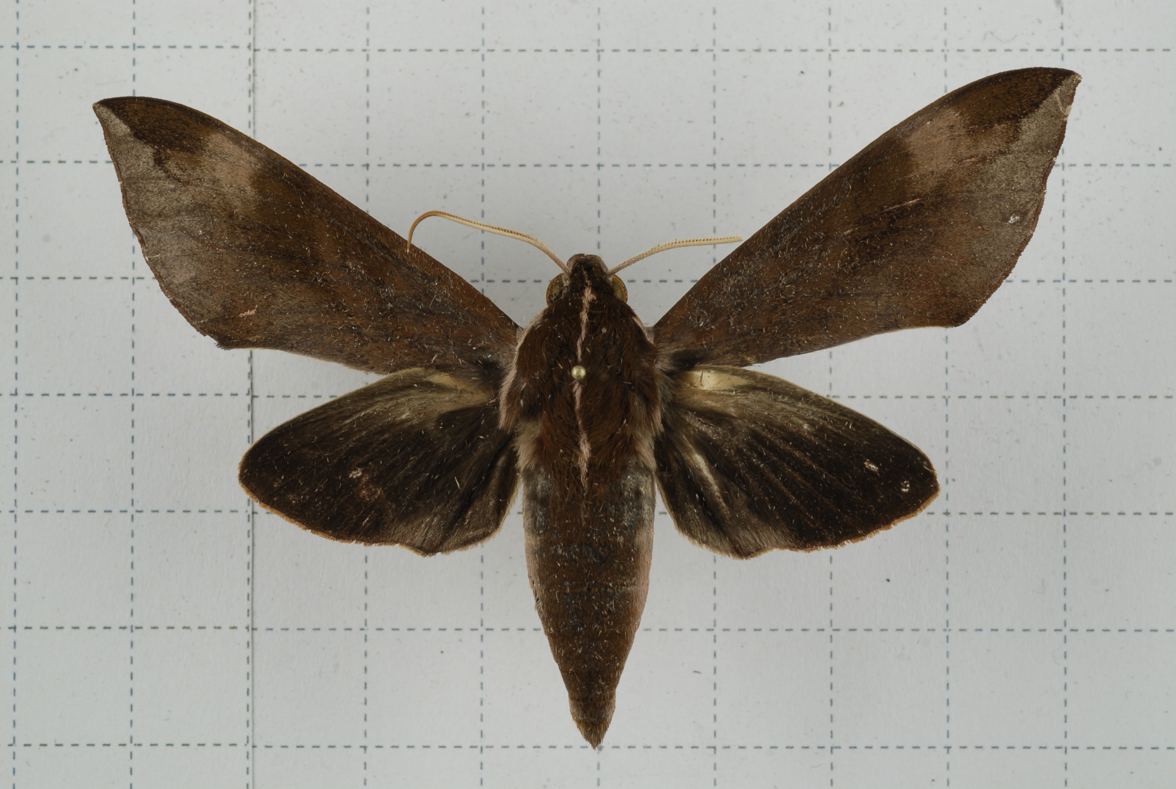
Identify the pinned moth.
Ampelophaga rubiginosa myosotis
